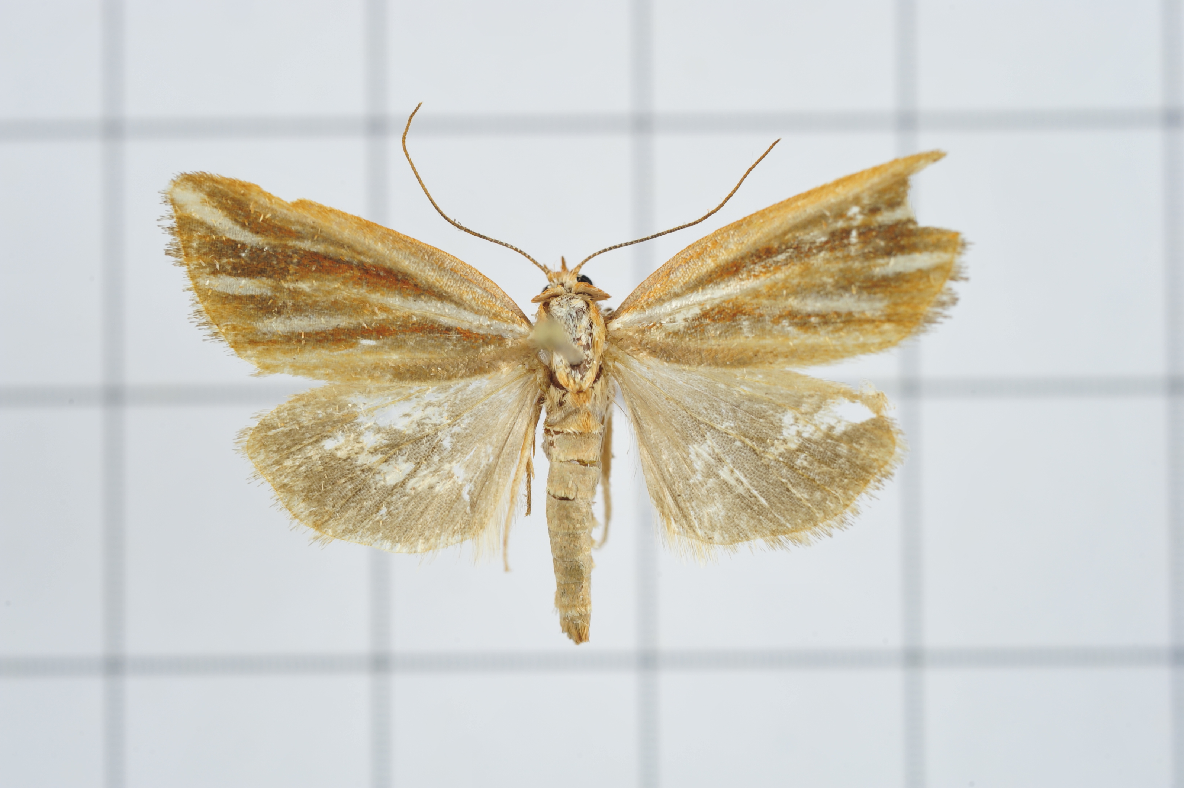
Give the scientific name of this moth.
Narangodes argyrostrigatus
